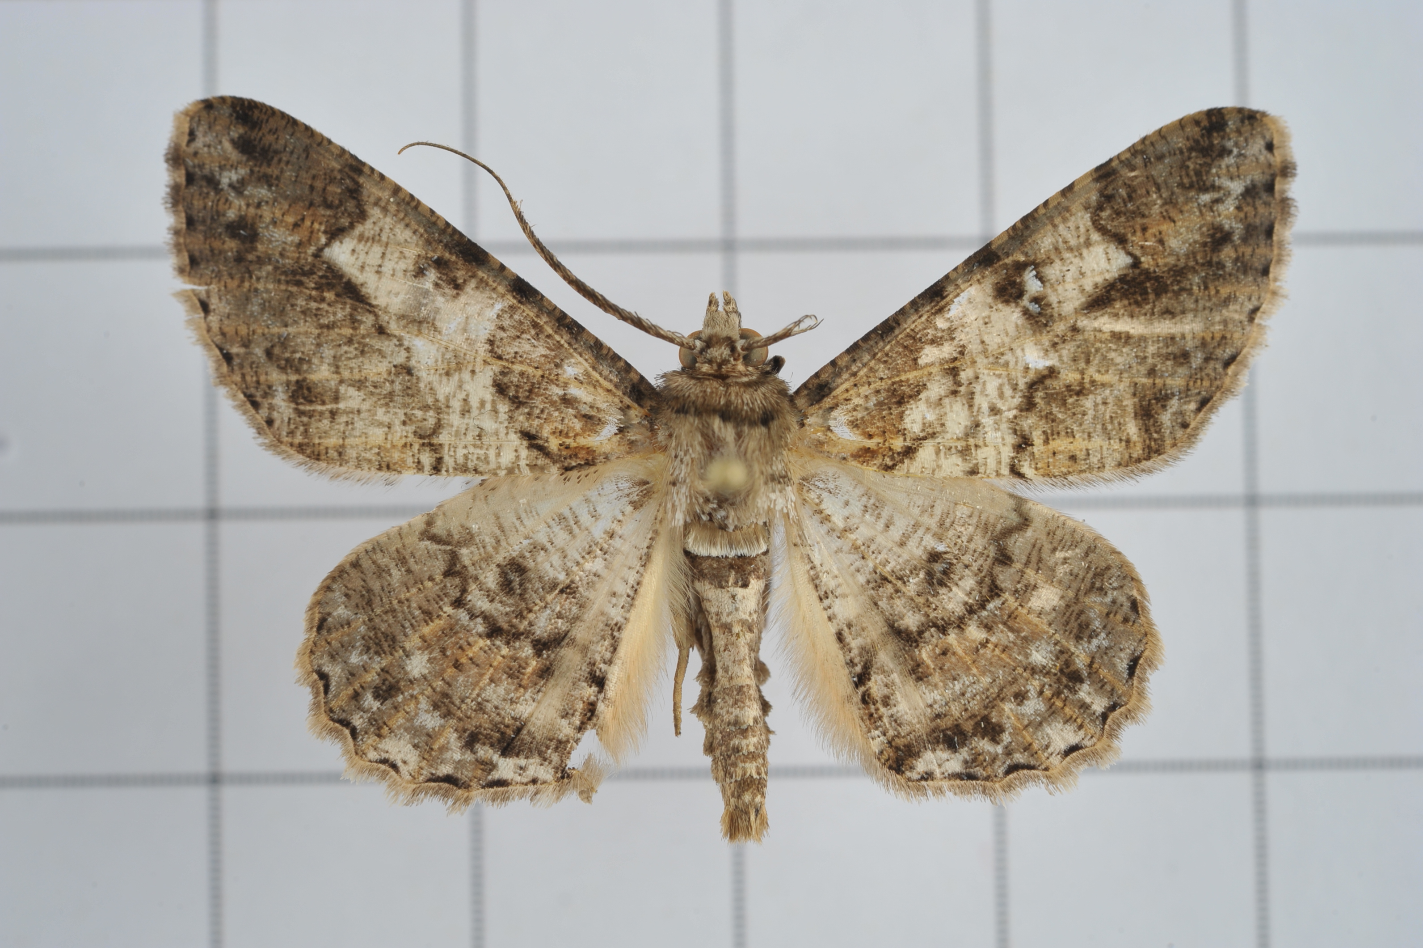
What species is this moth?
Cleora fraterna
